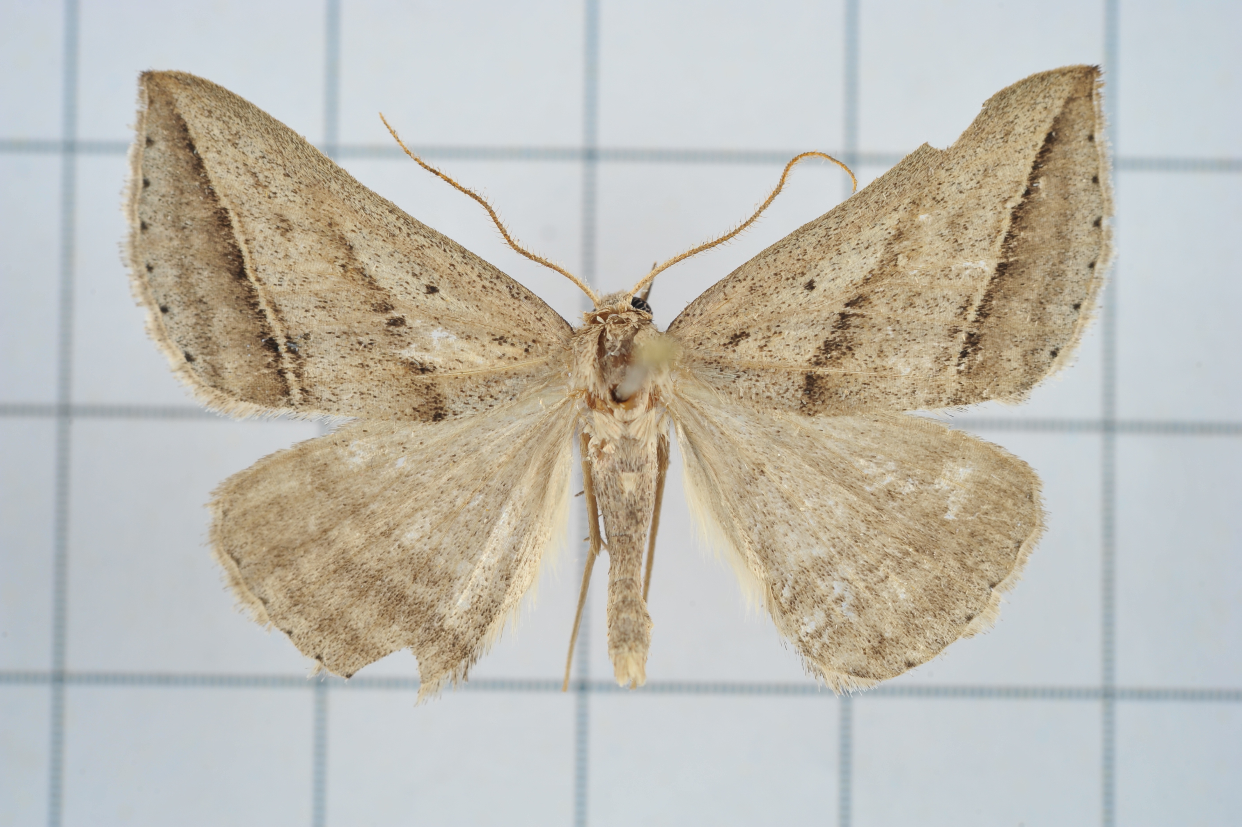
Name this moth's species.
Blasticorhinus bifasciata
